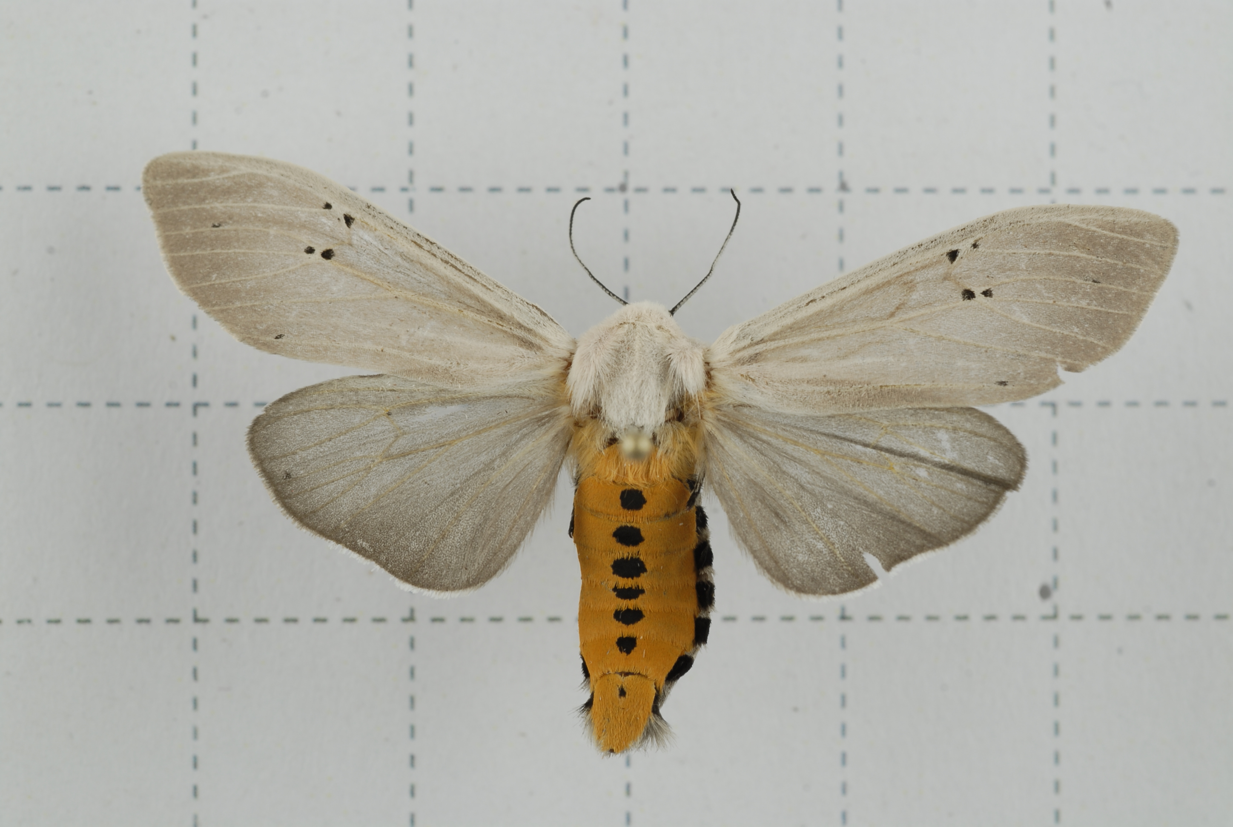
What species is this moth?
Creatonotos transiens koni
